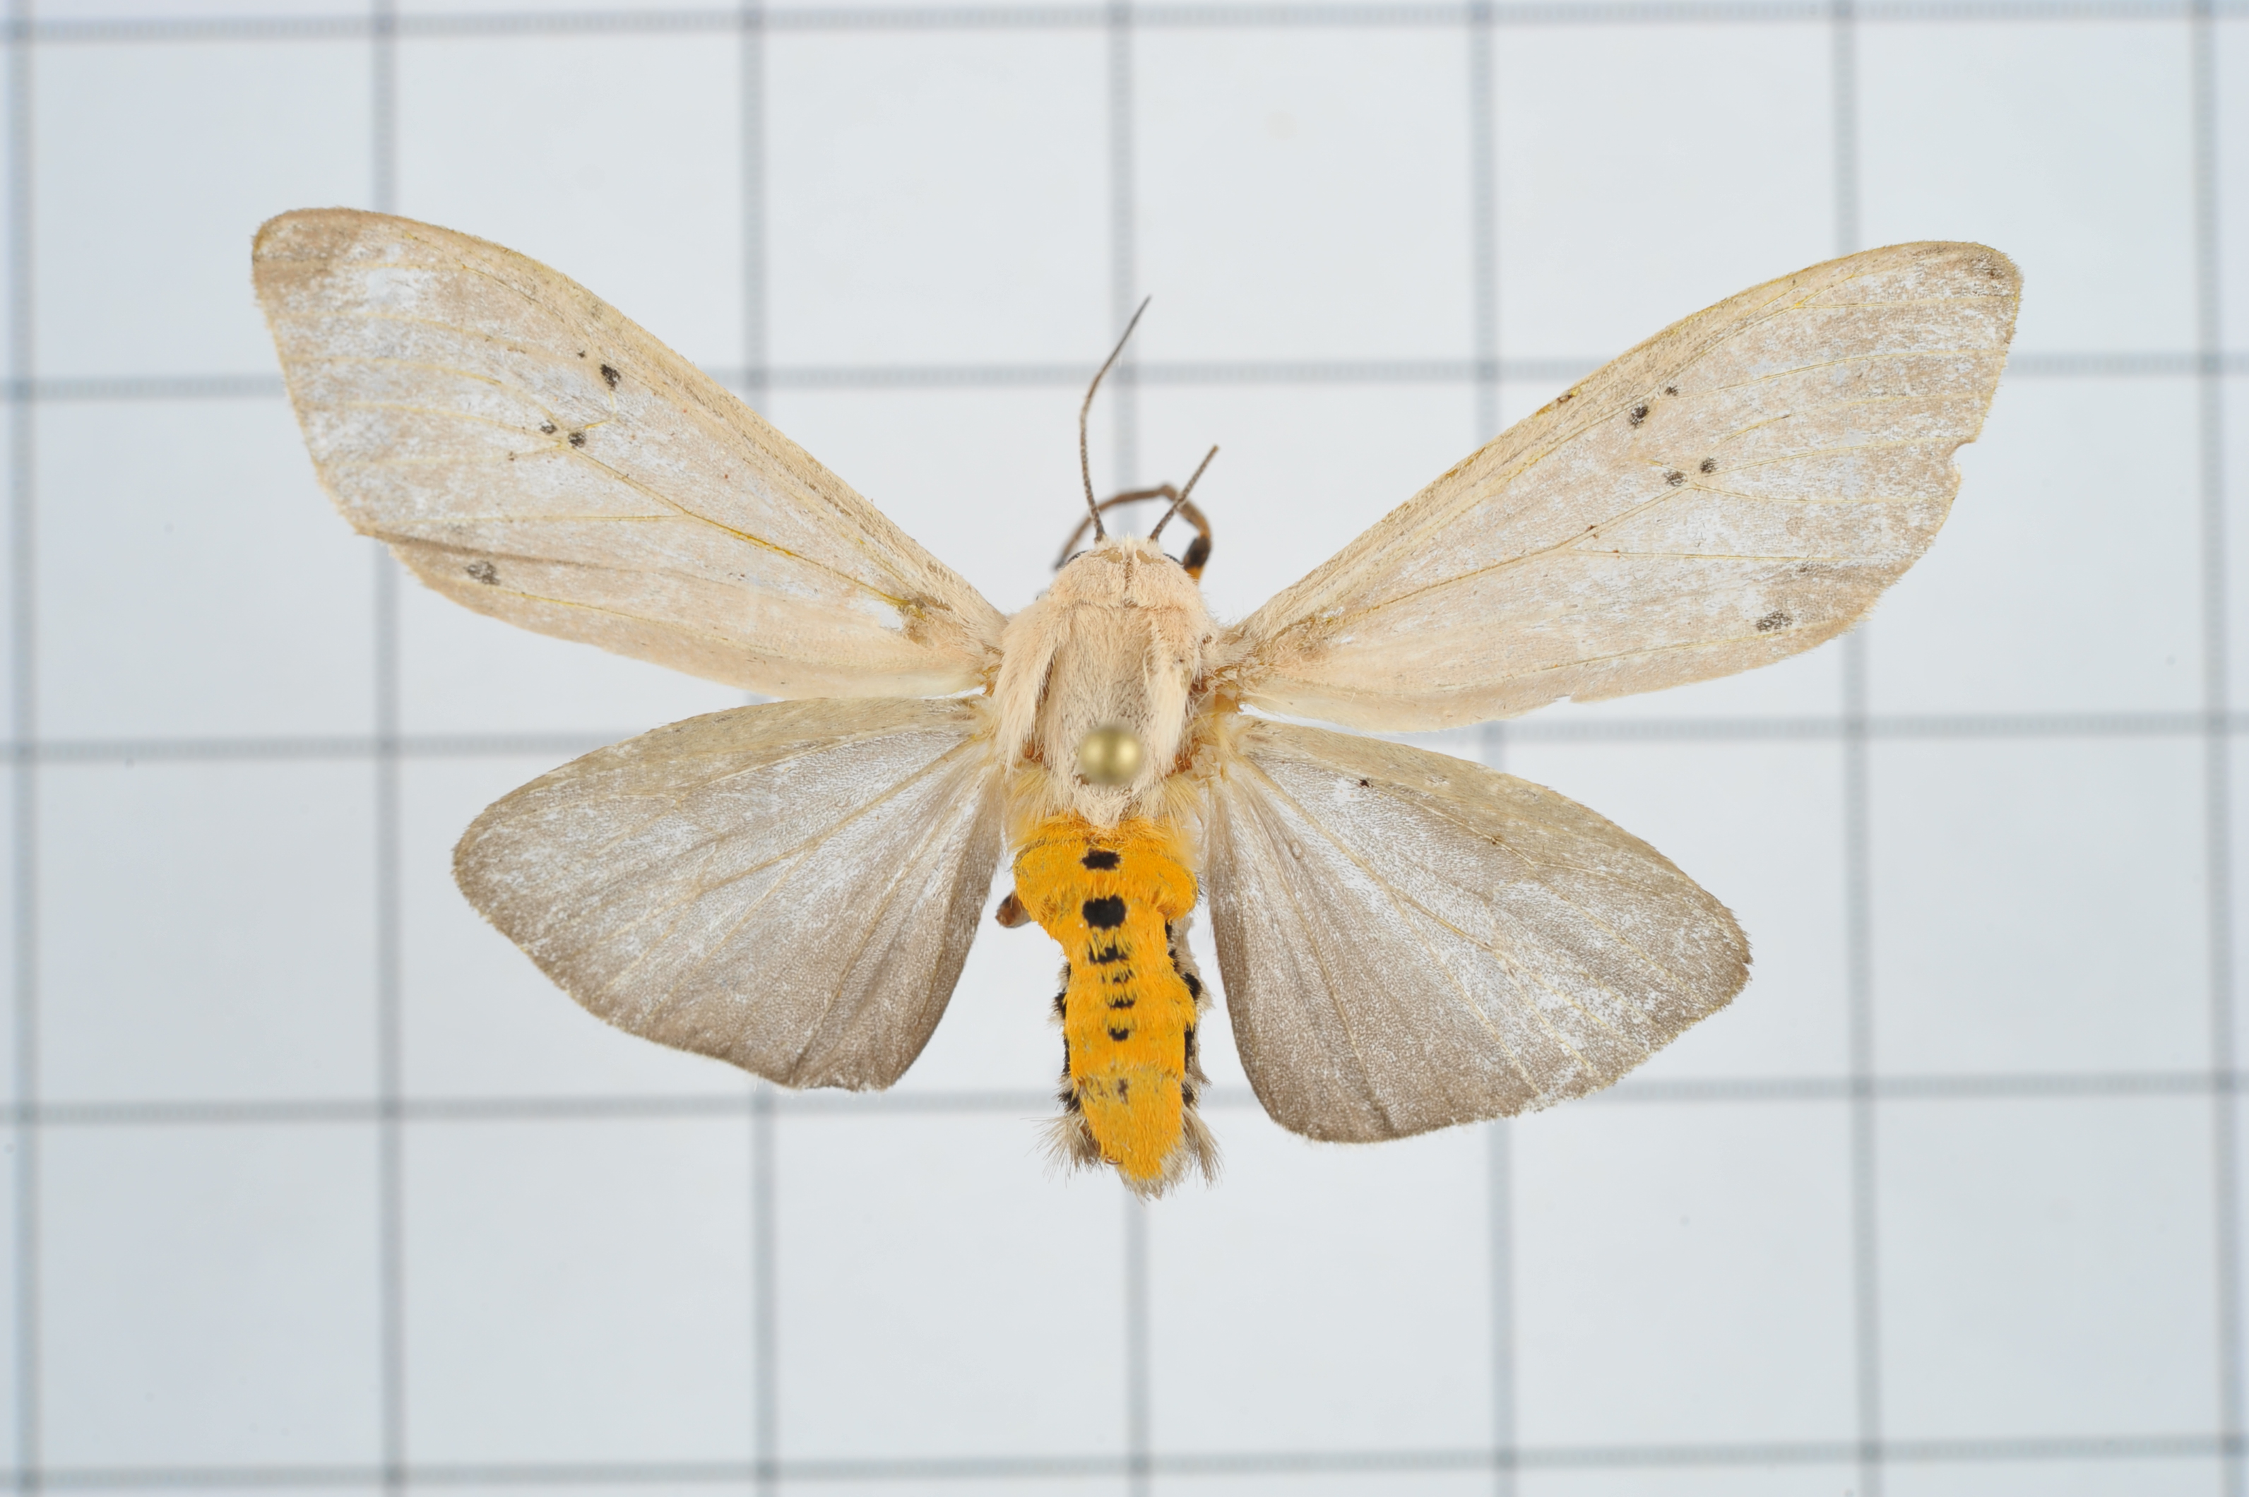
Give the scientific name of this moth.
Creatonotos transiens koni
